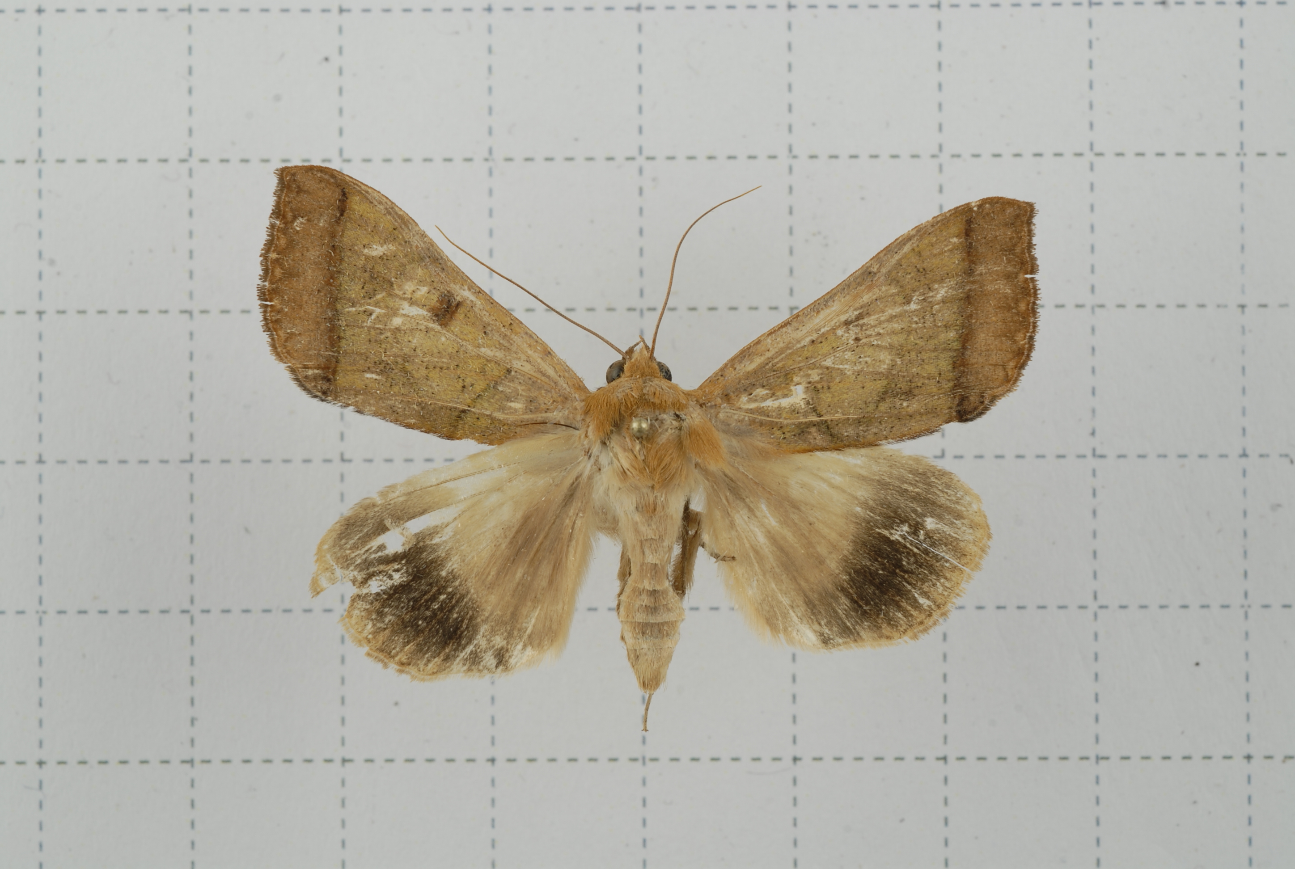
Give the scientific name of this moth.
Ophiusa trapezium
